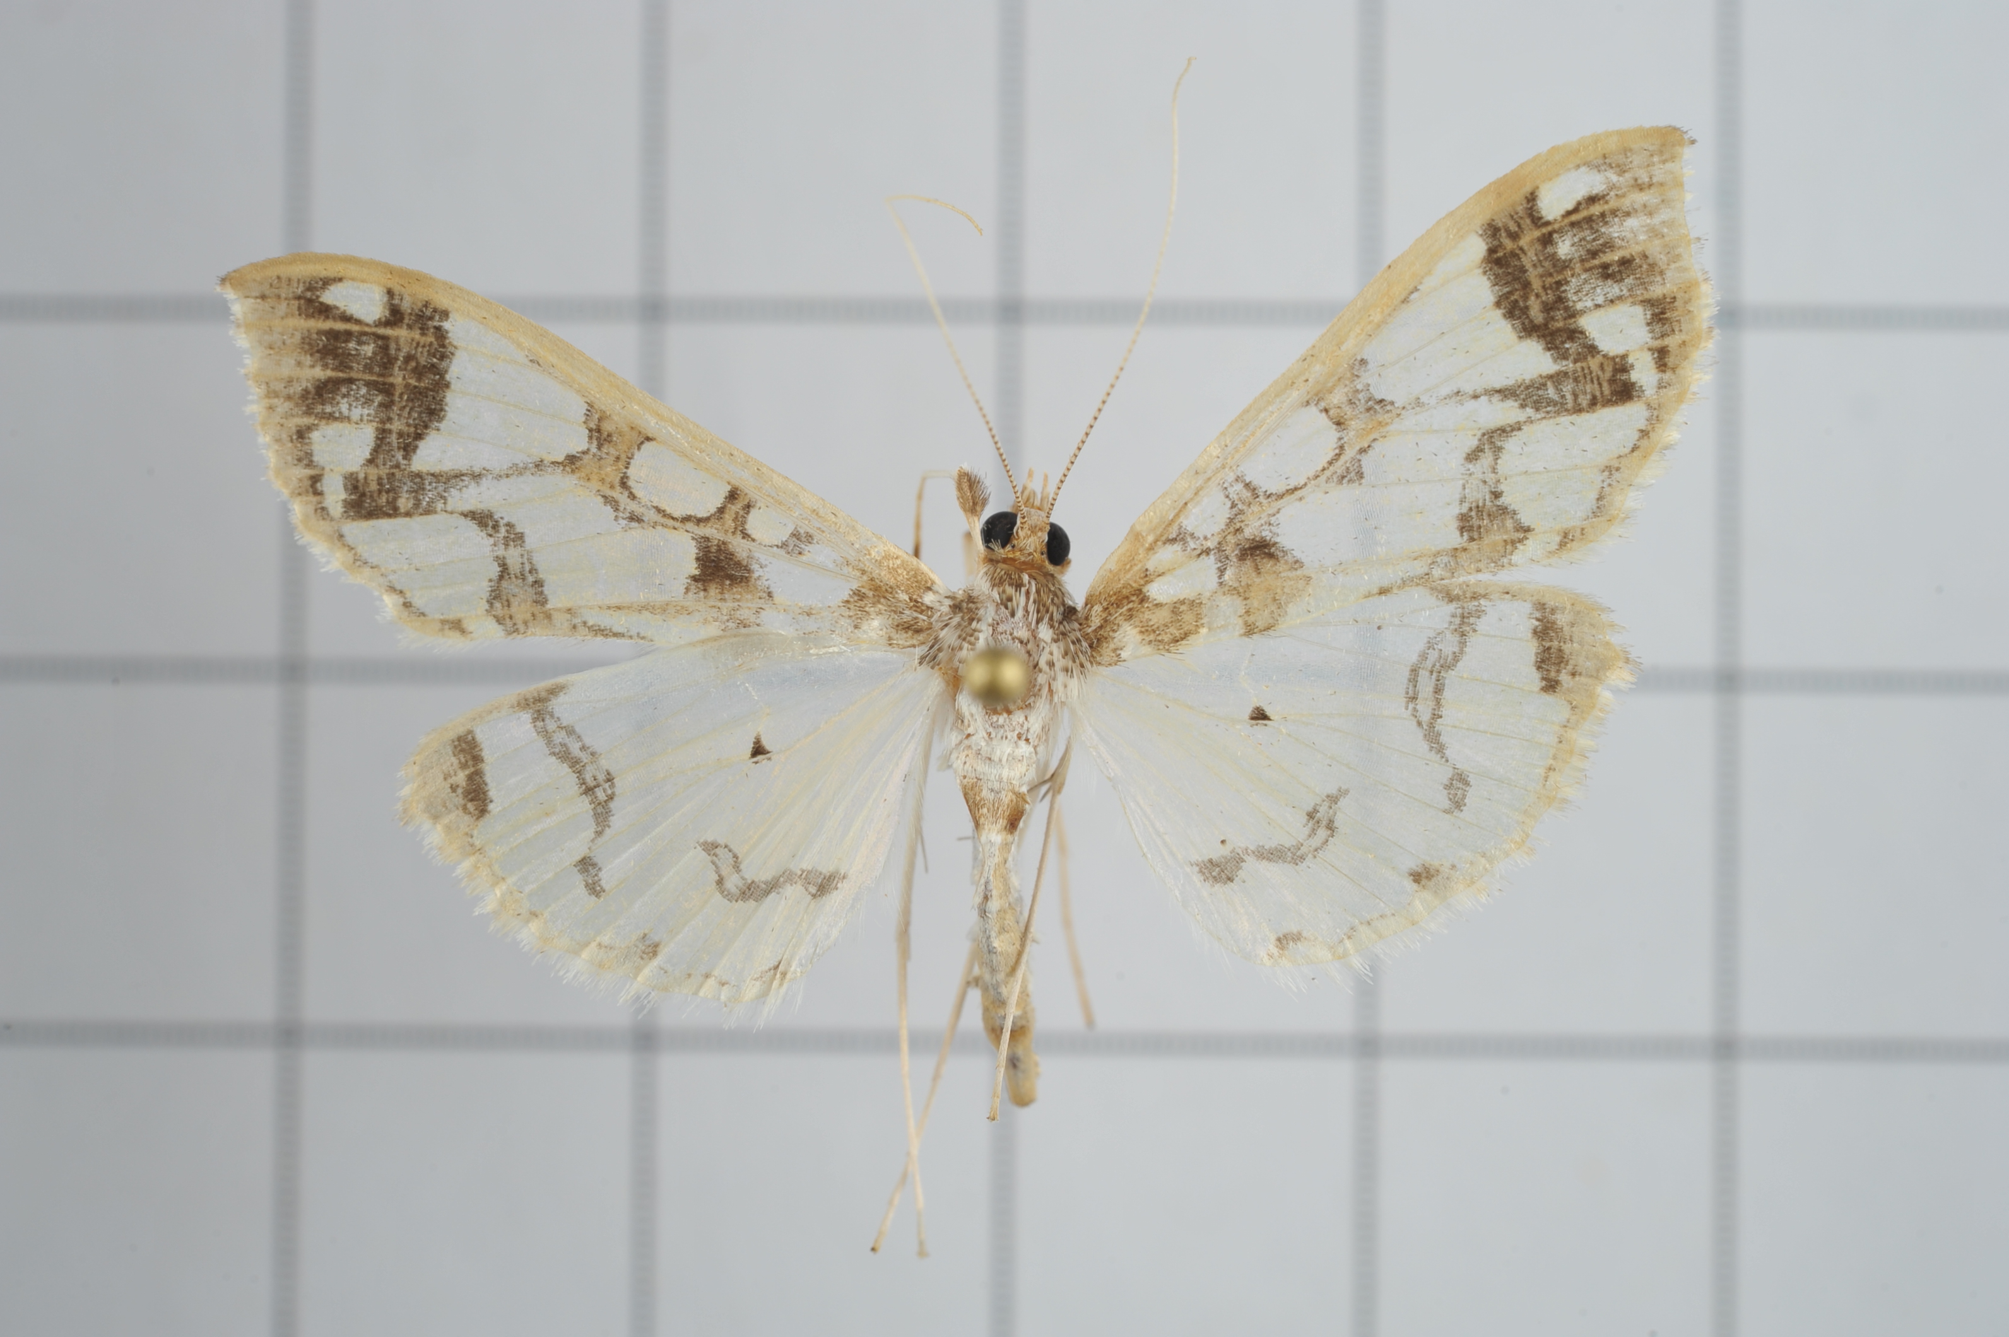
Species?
Polythlipta divaricata
